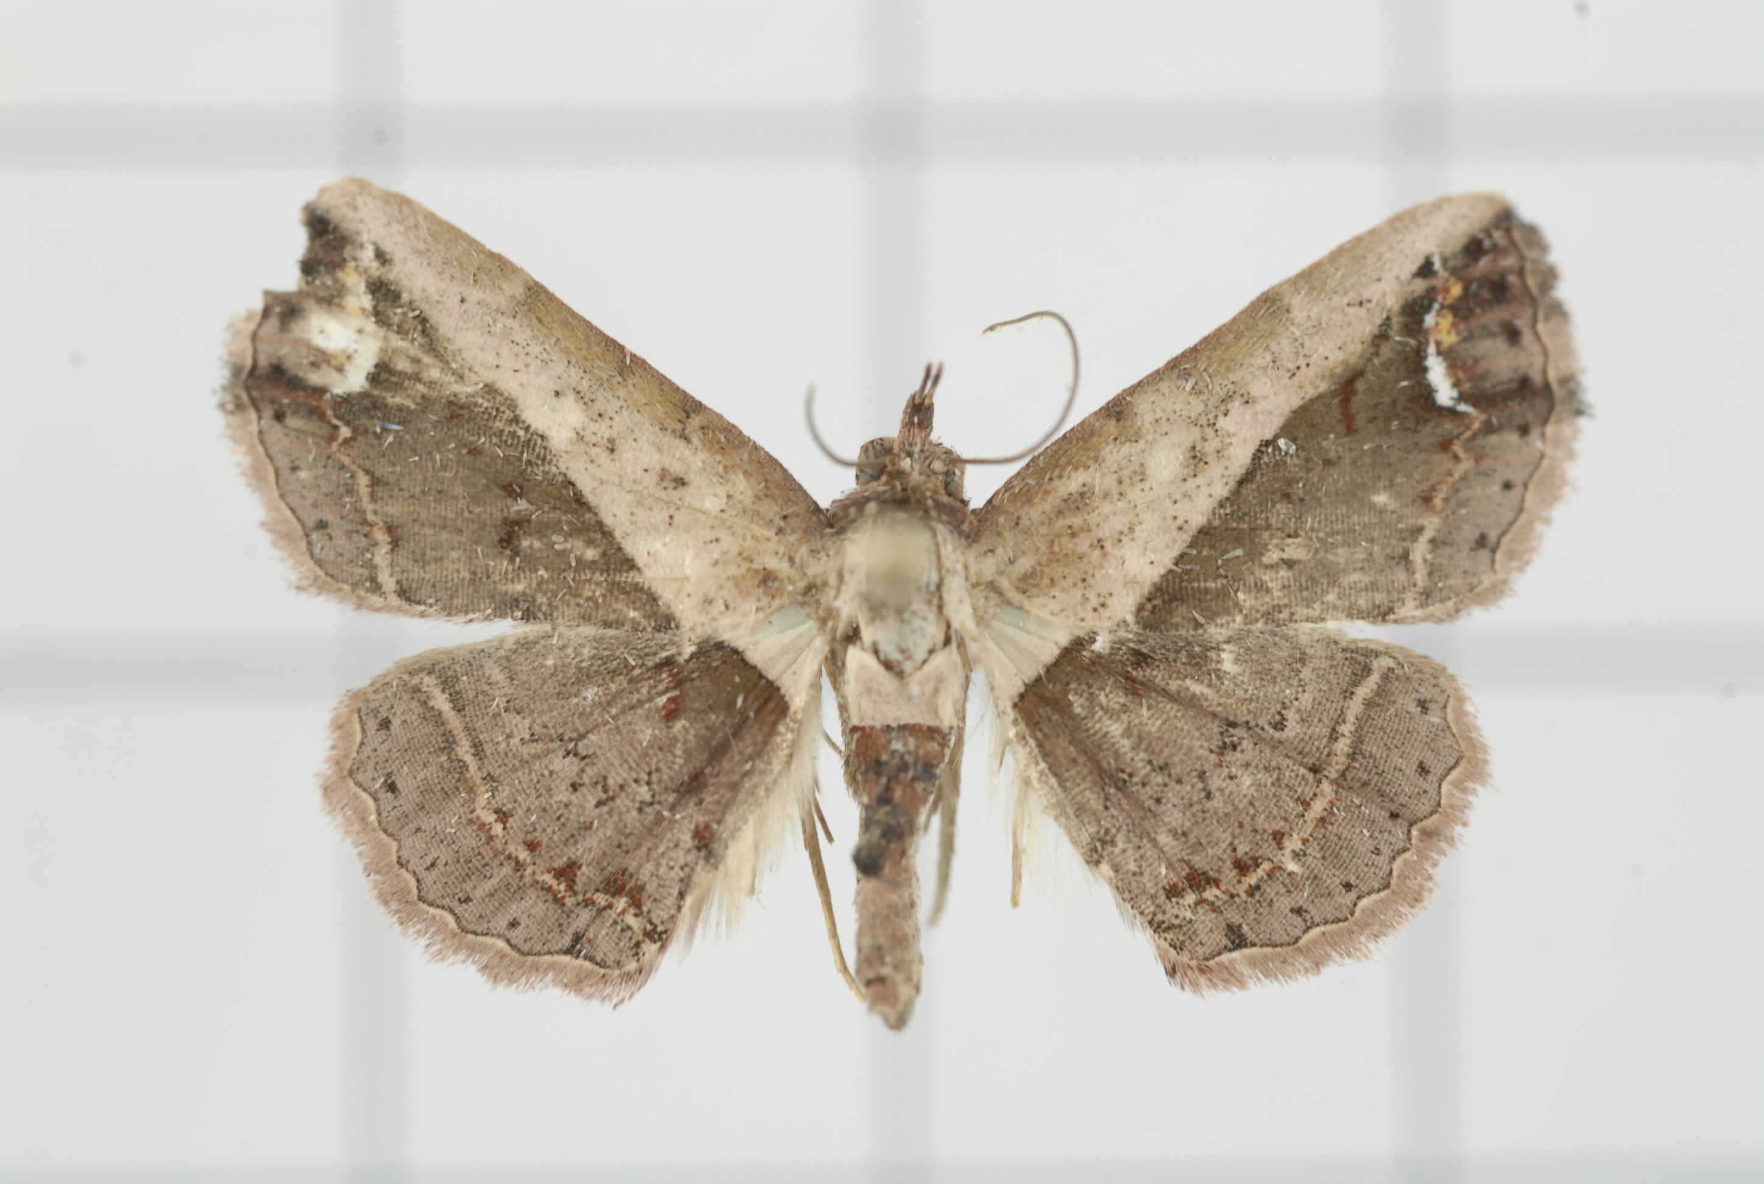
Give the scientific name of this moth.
Lophoruza lunifera
